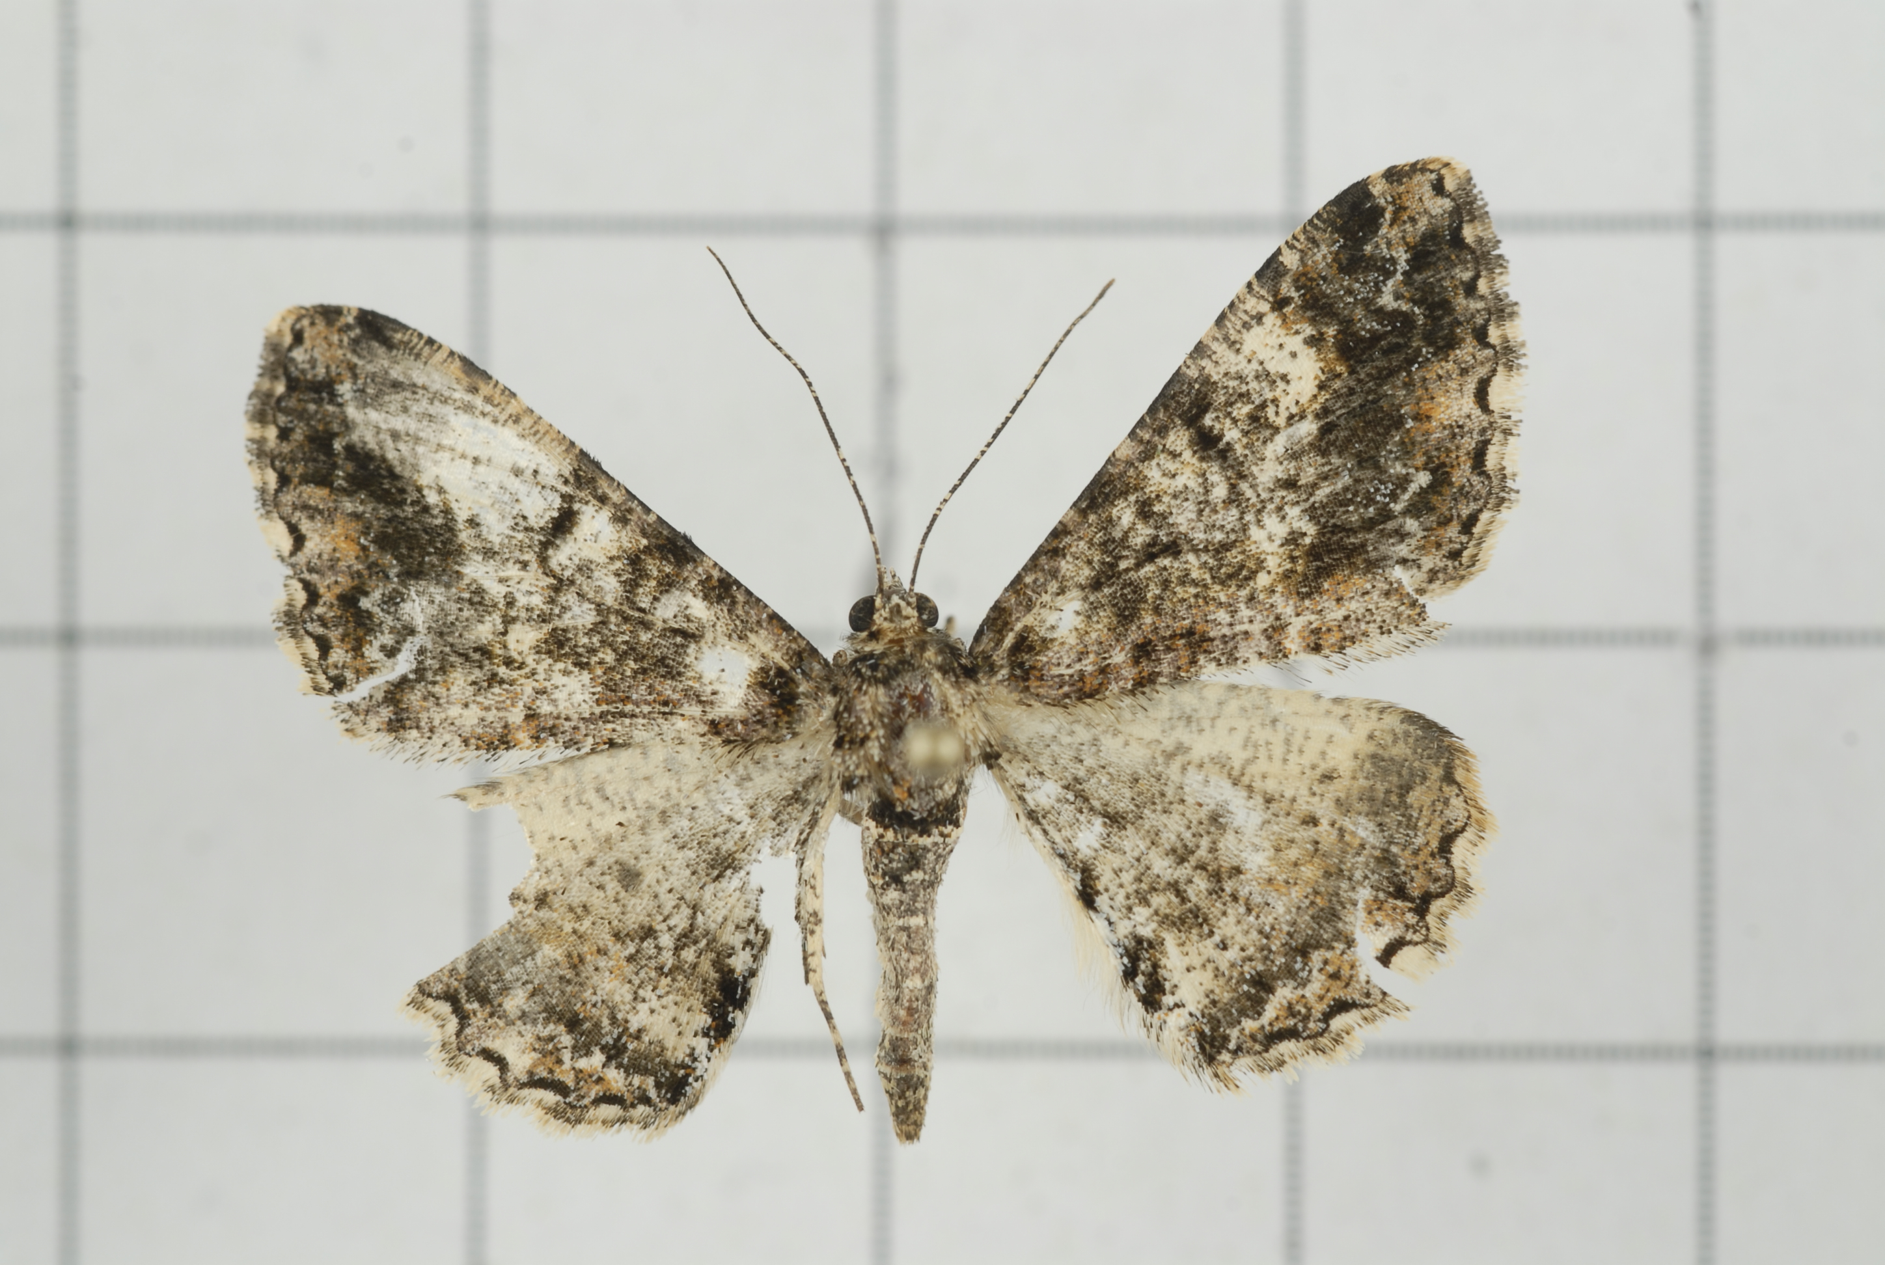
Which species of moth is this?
Alcis taiwanovariegata
